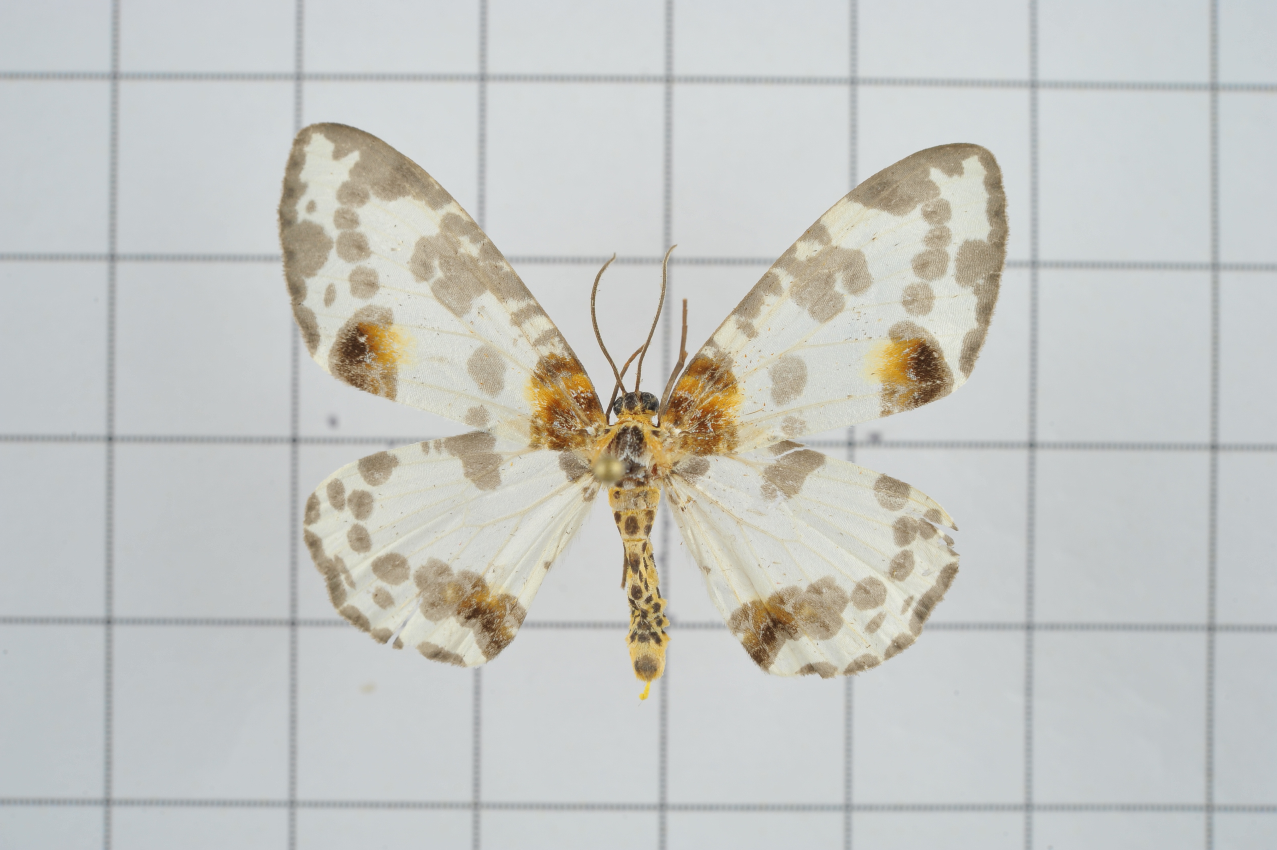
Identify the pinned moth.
Abraxas formosilluminata
